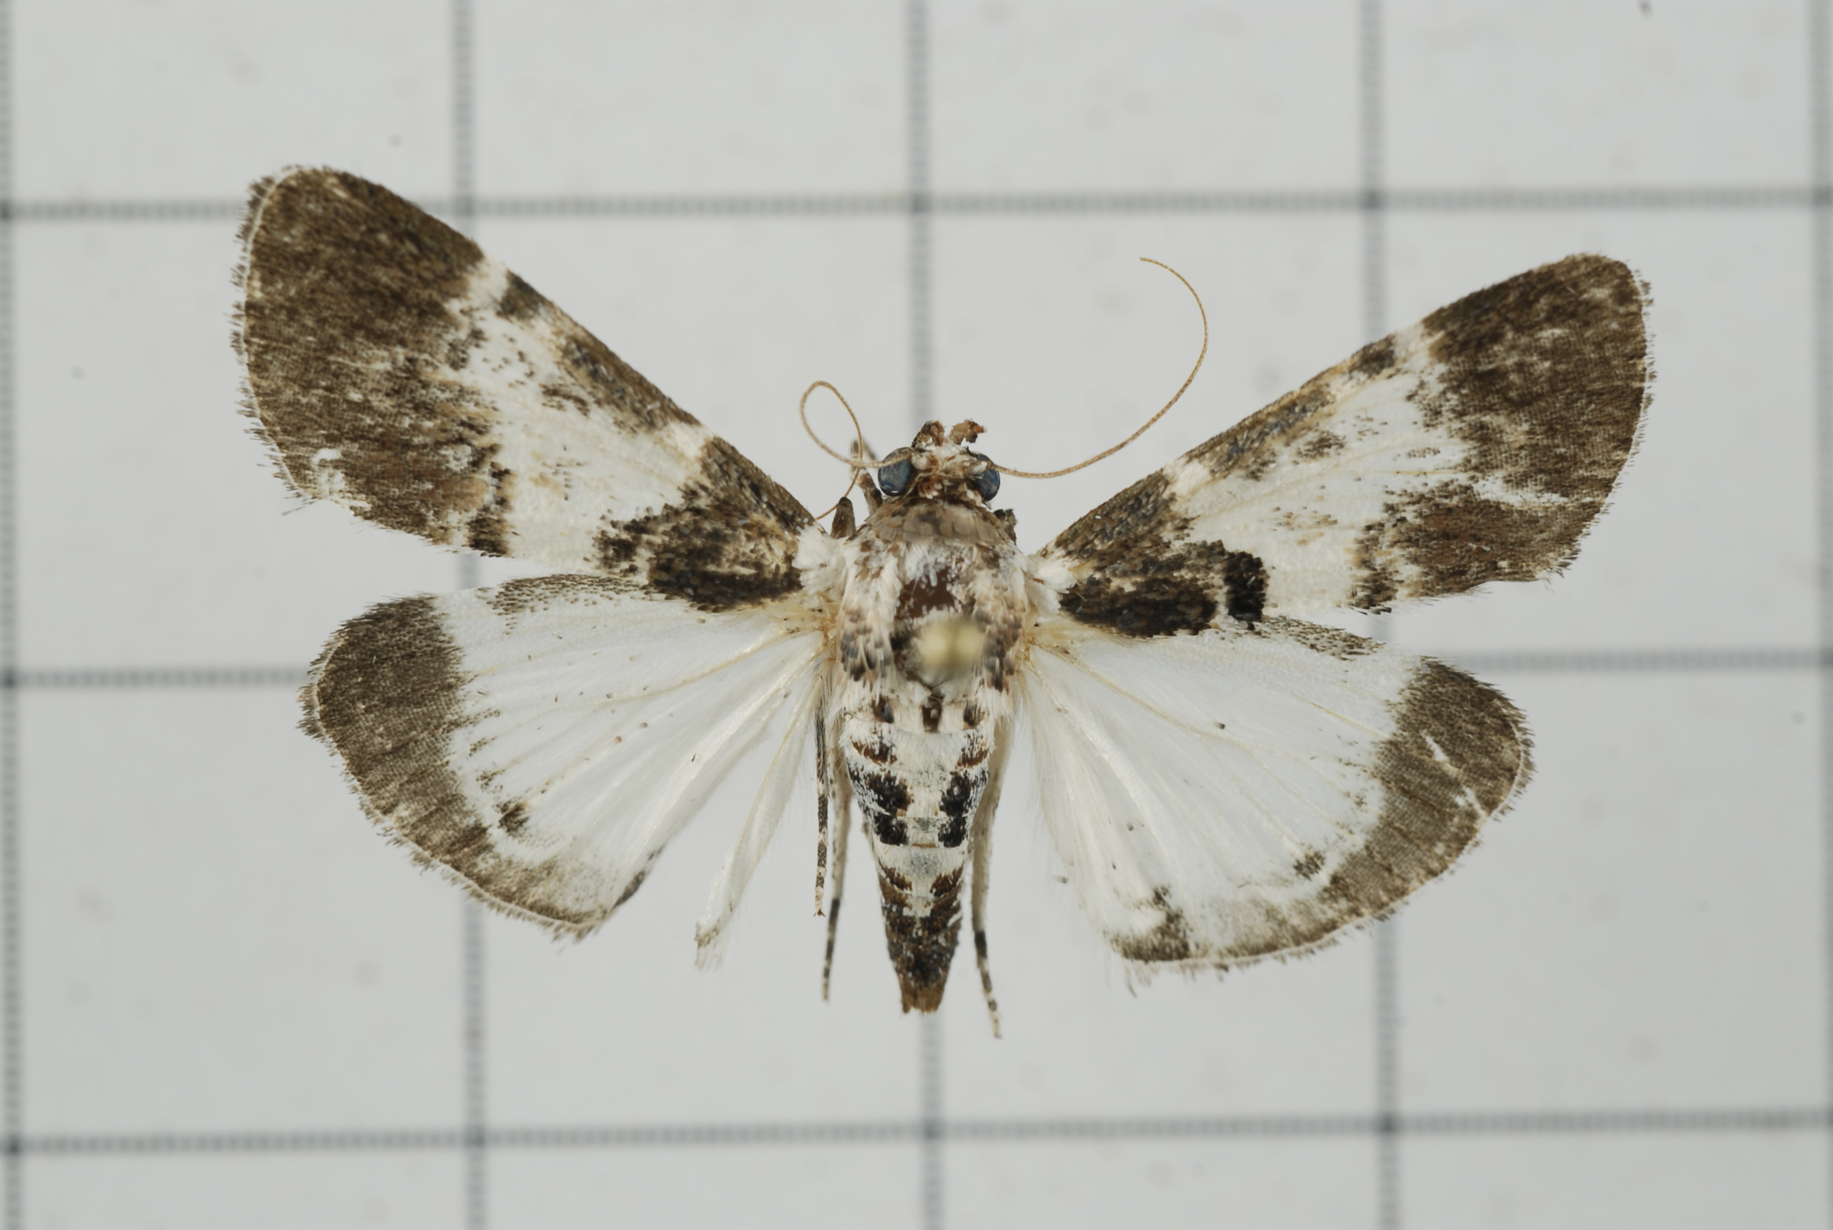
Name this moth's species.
Termioptycha margarita
